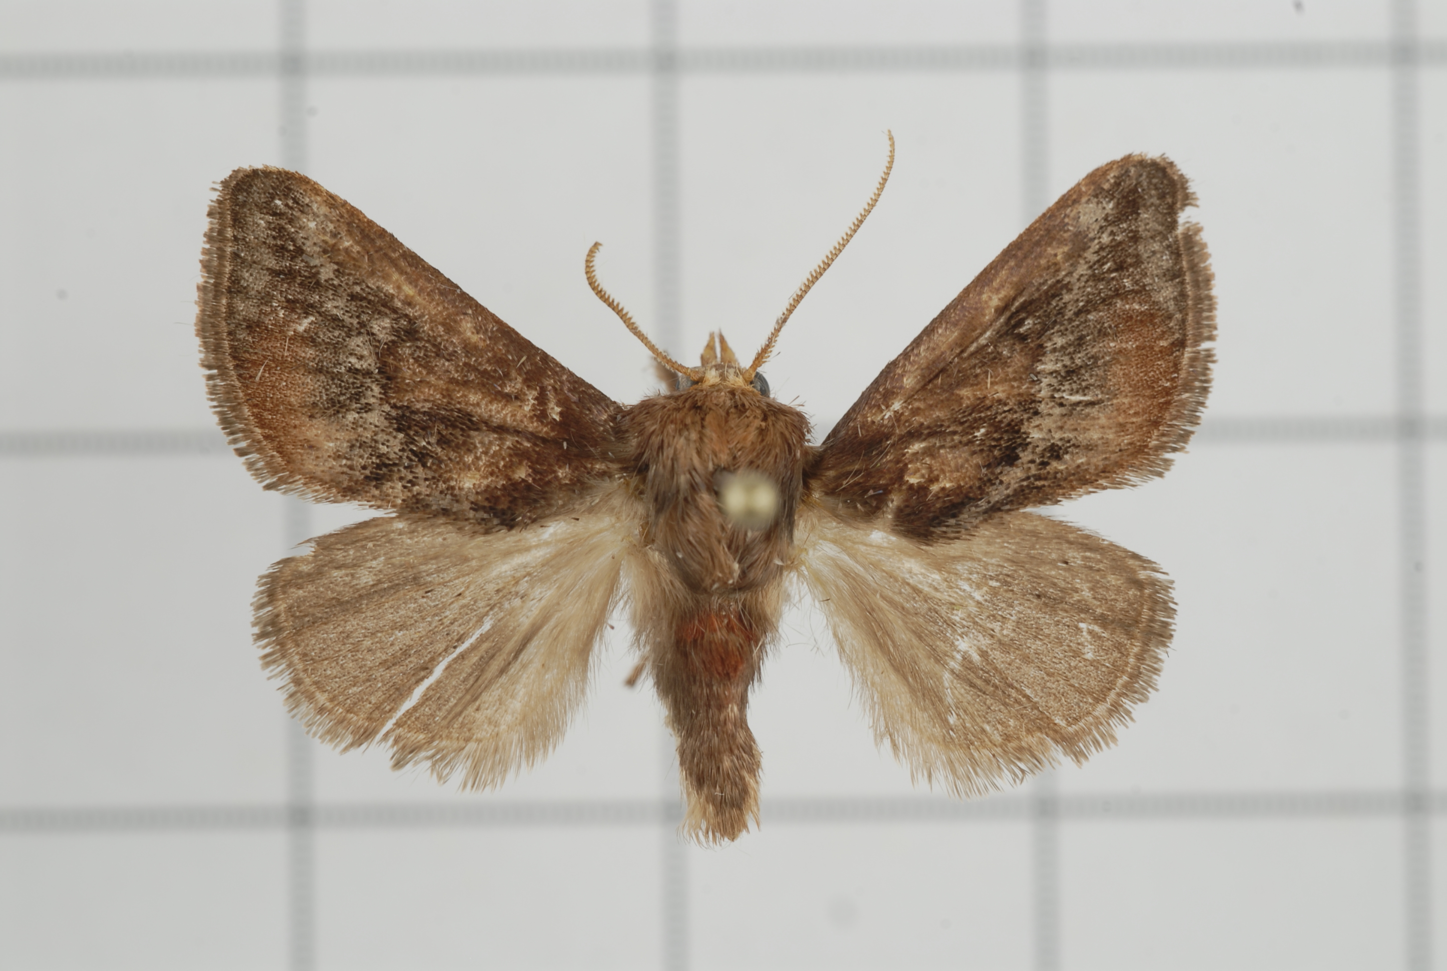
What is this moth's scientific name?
Vanlangia castanea
